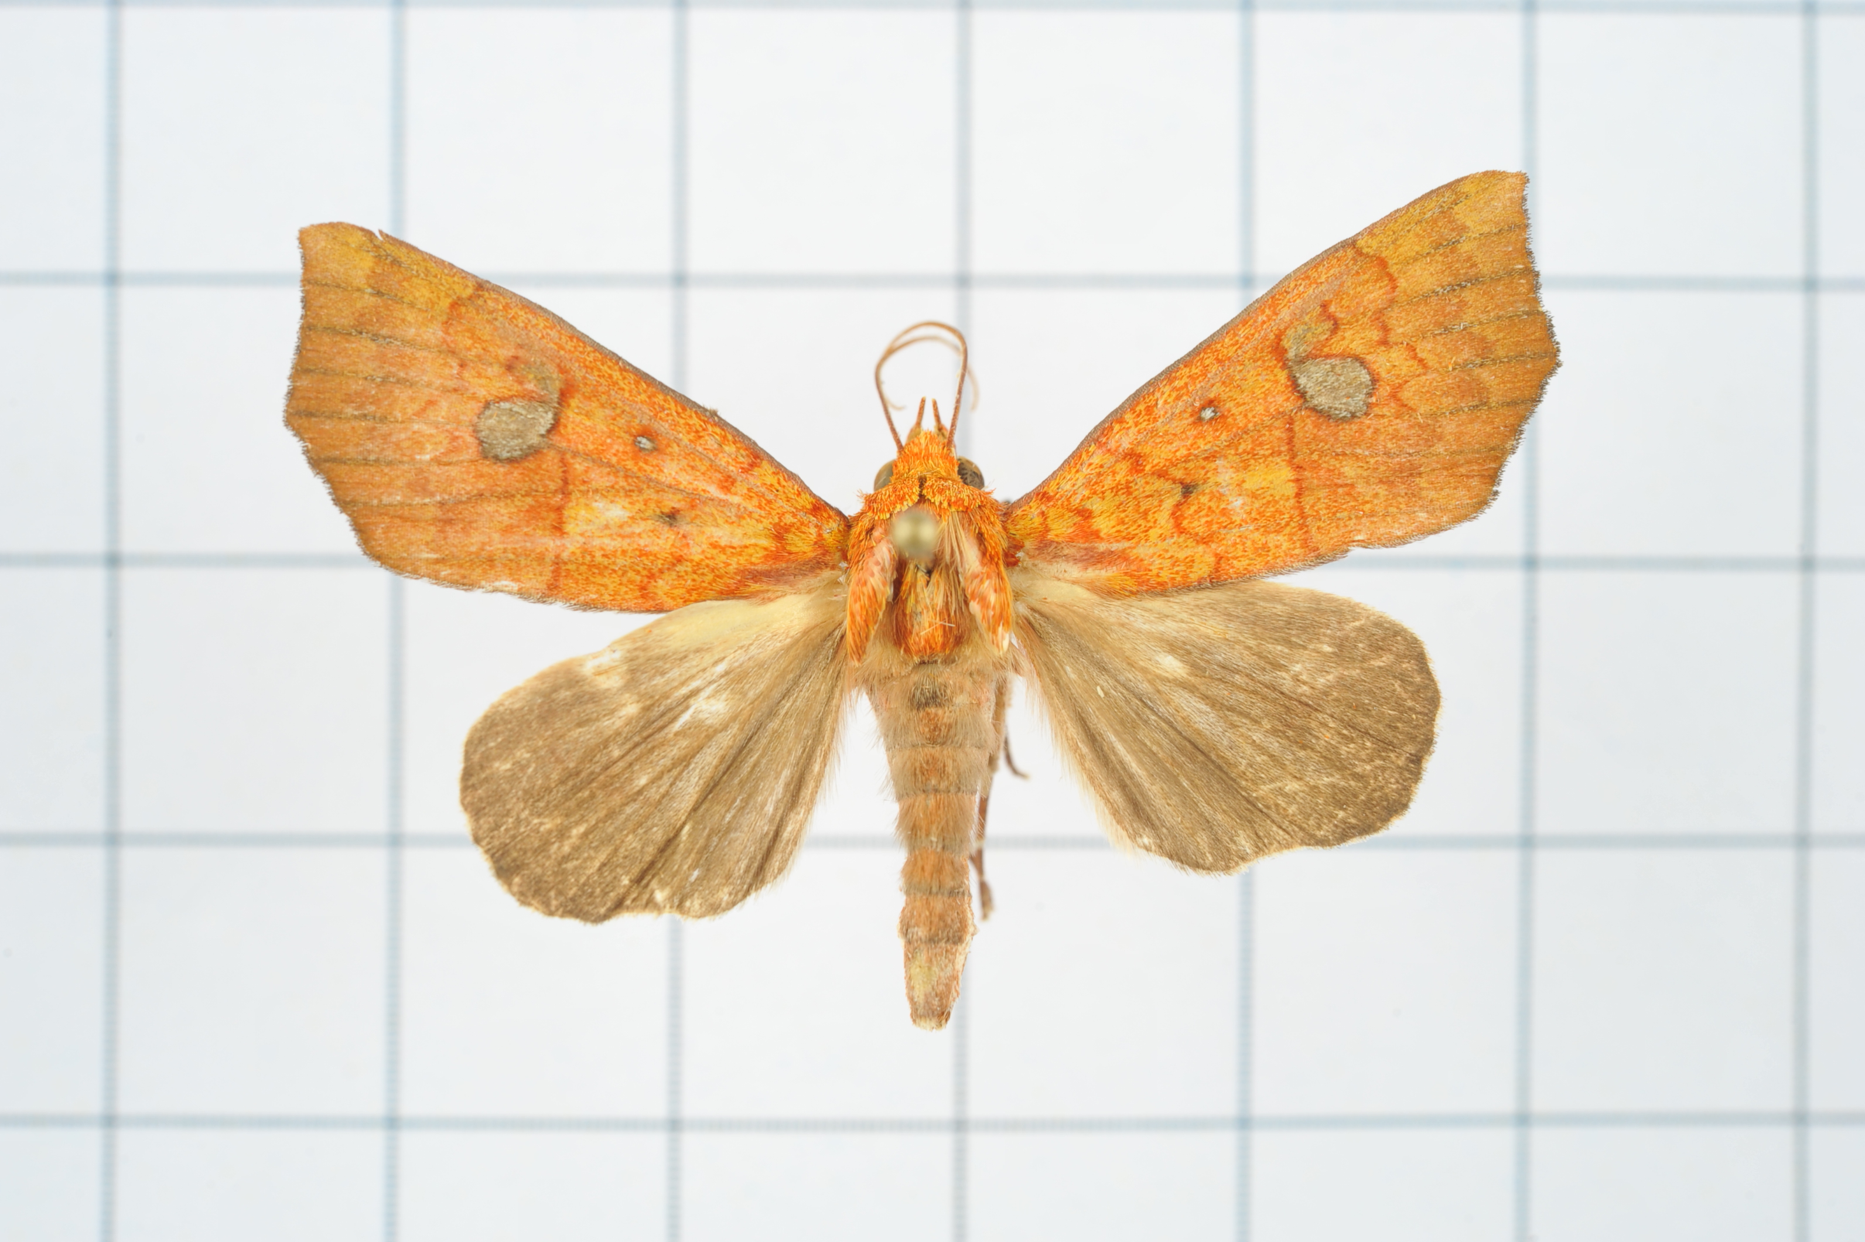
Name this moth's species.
Rusicada combinans
